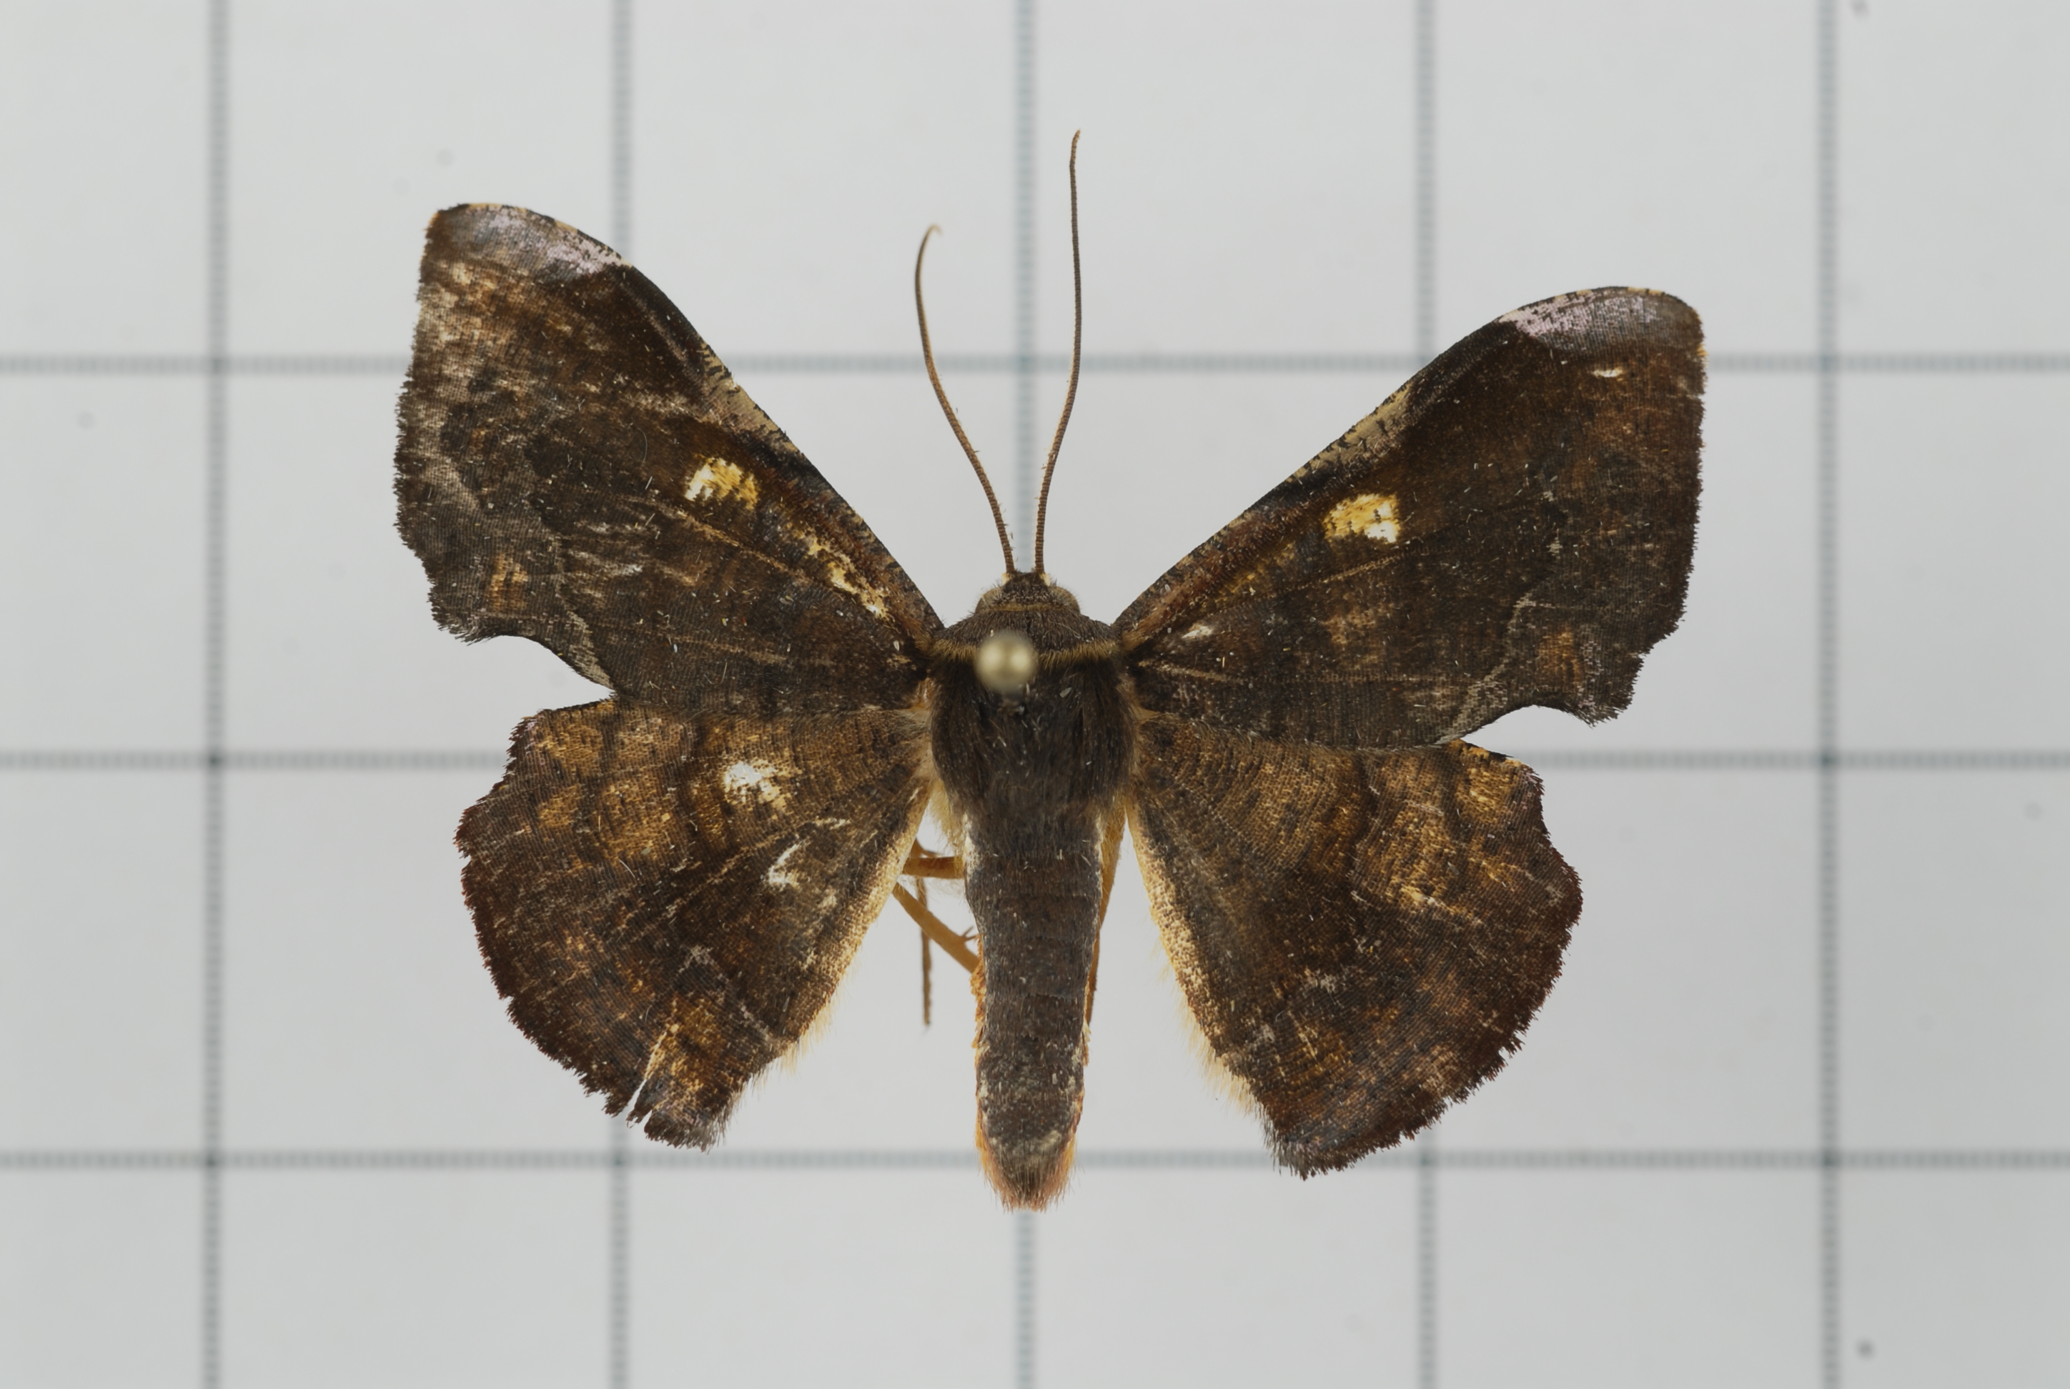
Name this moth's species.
Fascellina chromataria
